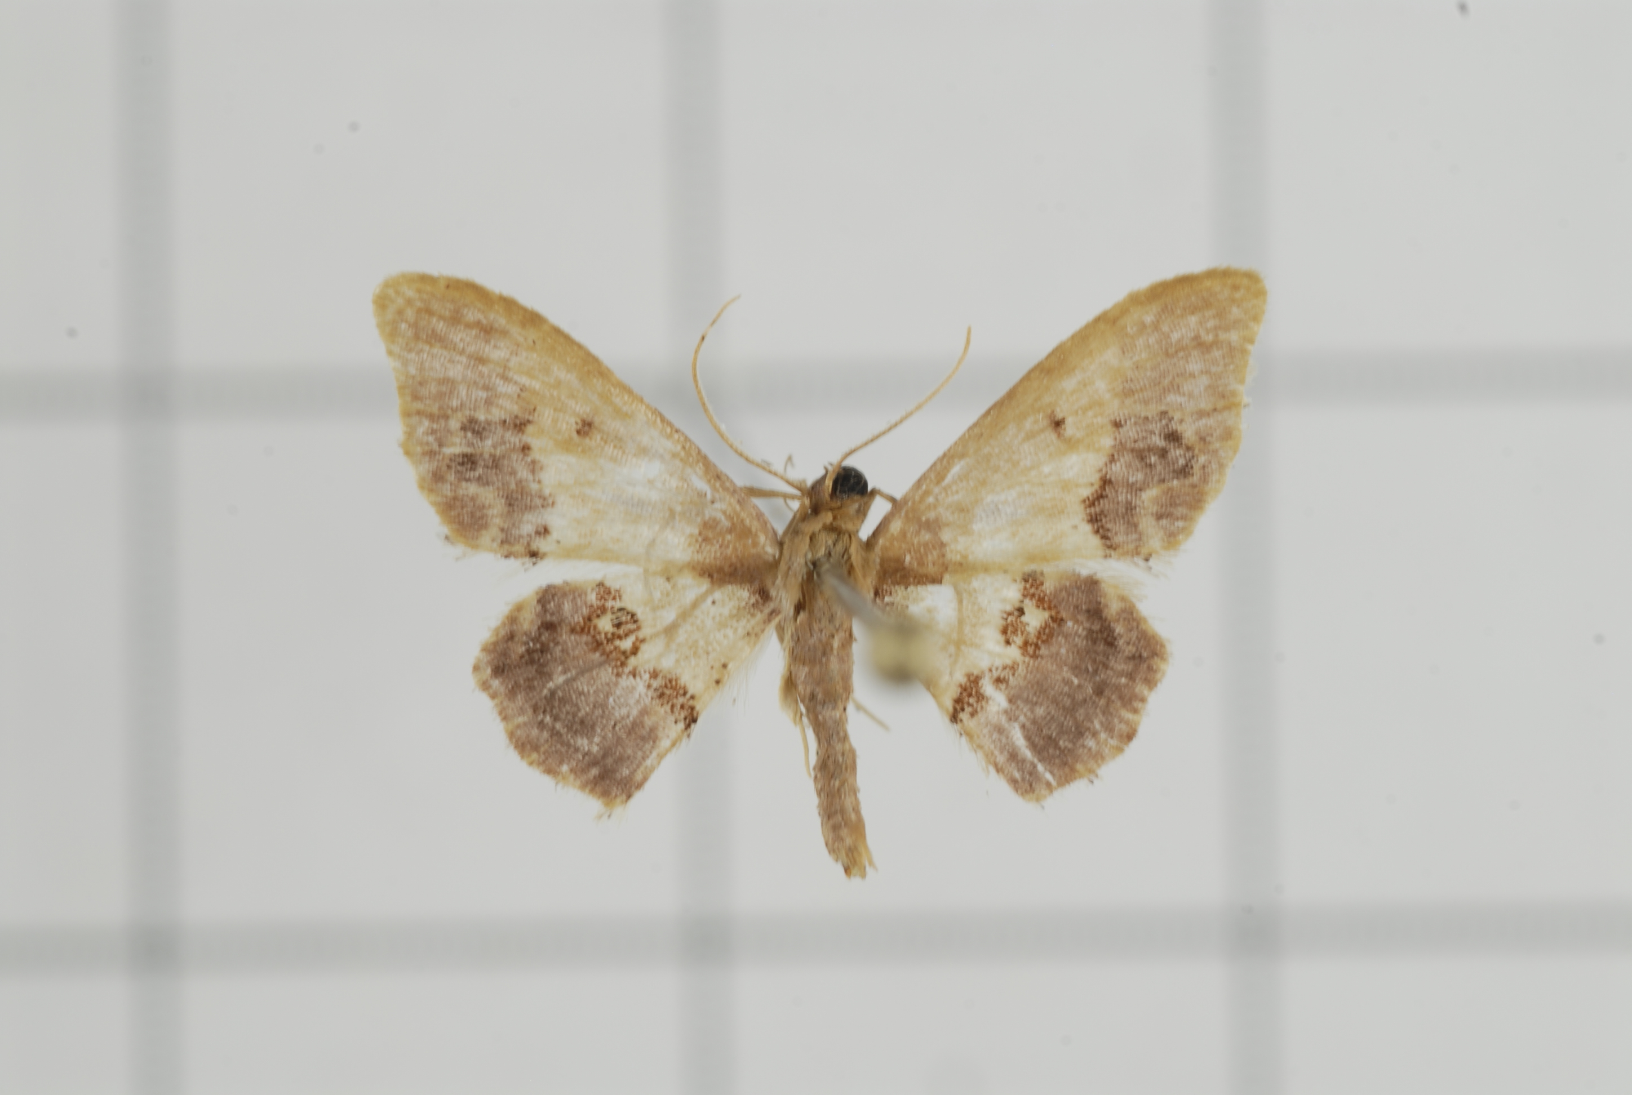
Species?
Idaea egenaria
